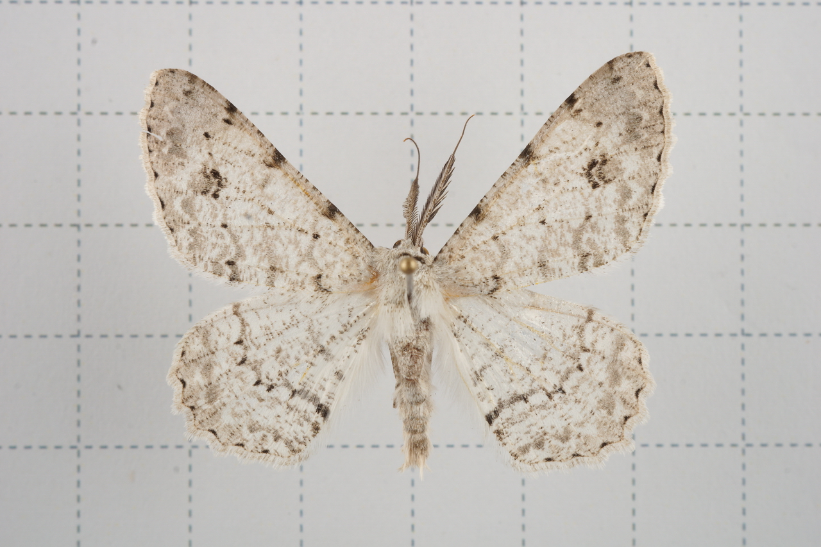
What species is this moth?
Lassaba parvalbidaria parvalbidaria
